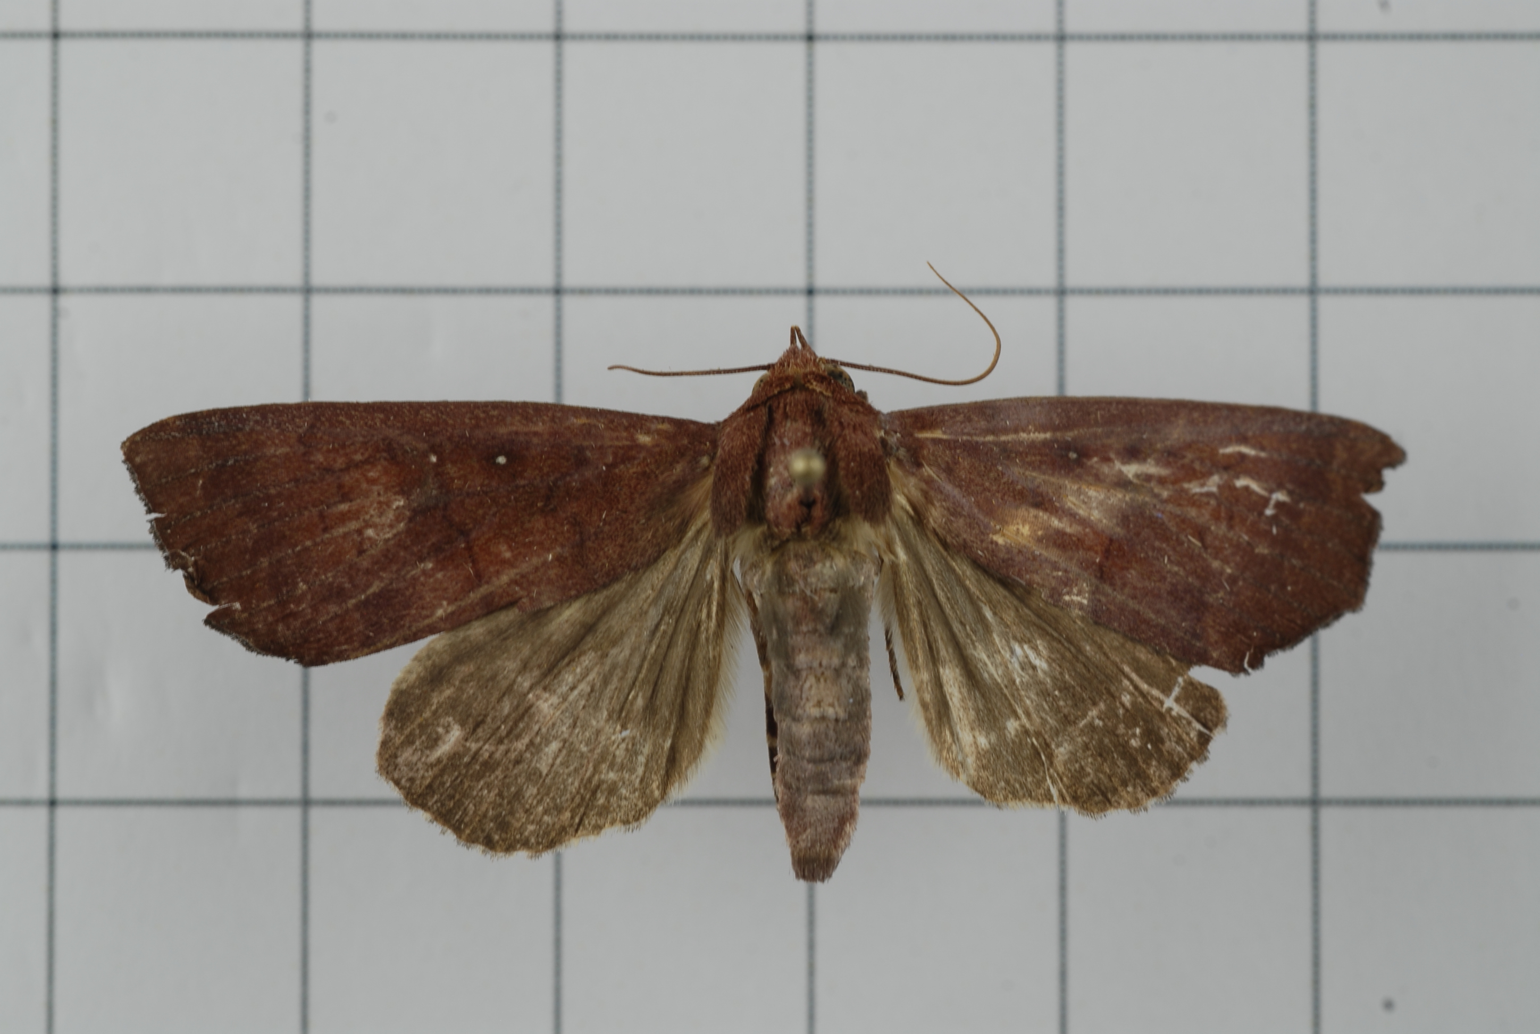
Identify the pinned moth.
Rusicada privata
